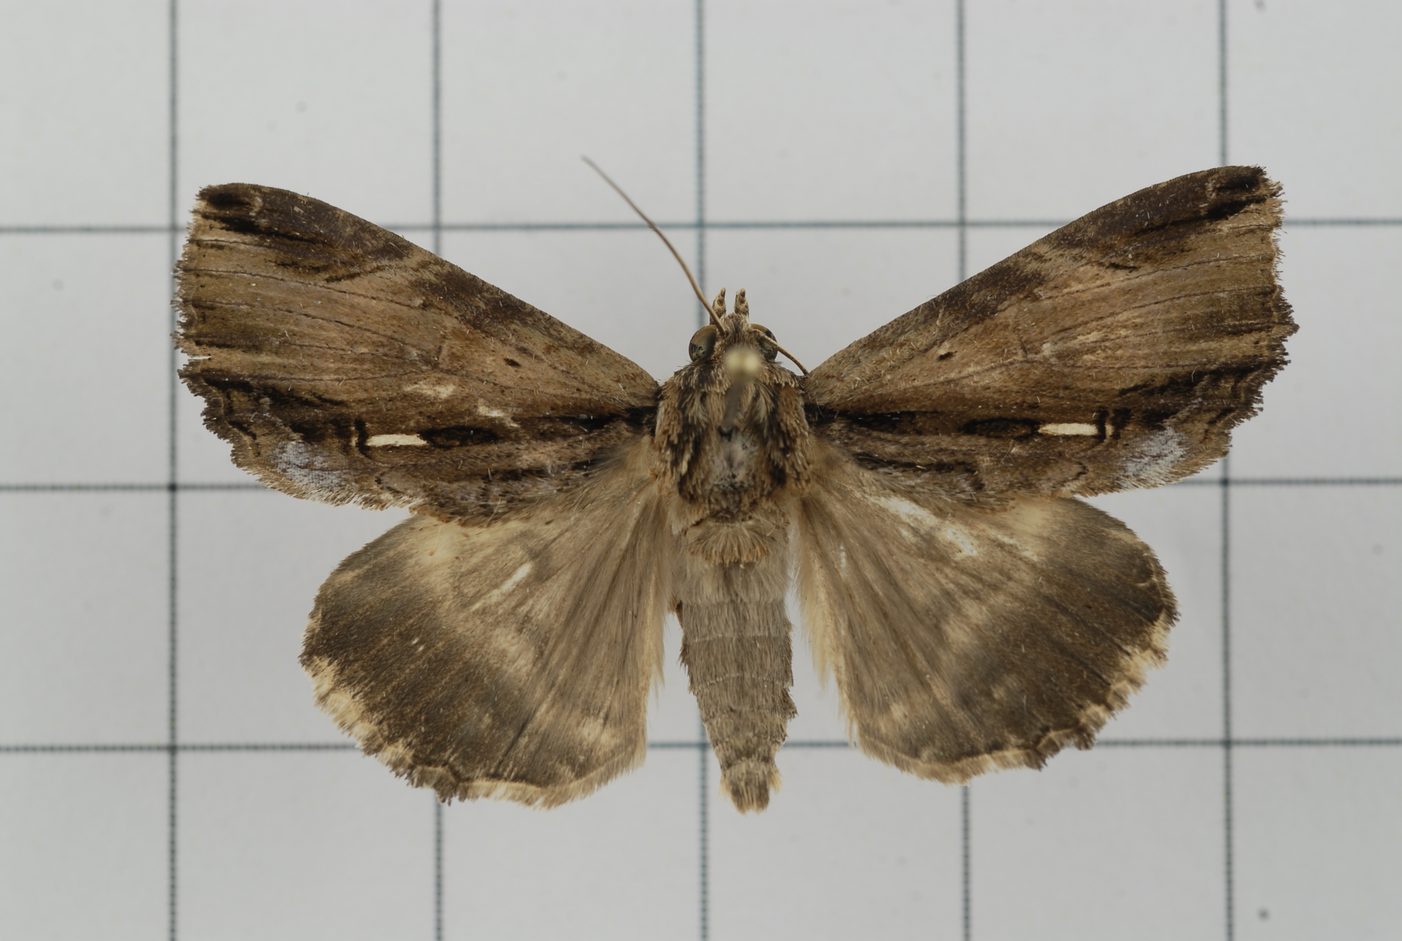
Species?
Ercheia niveostrigata
